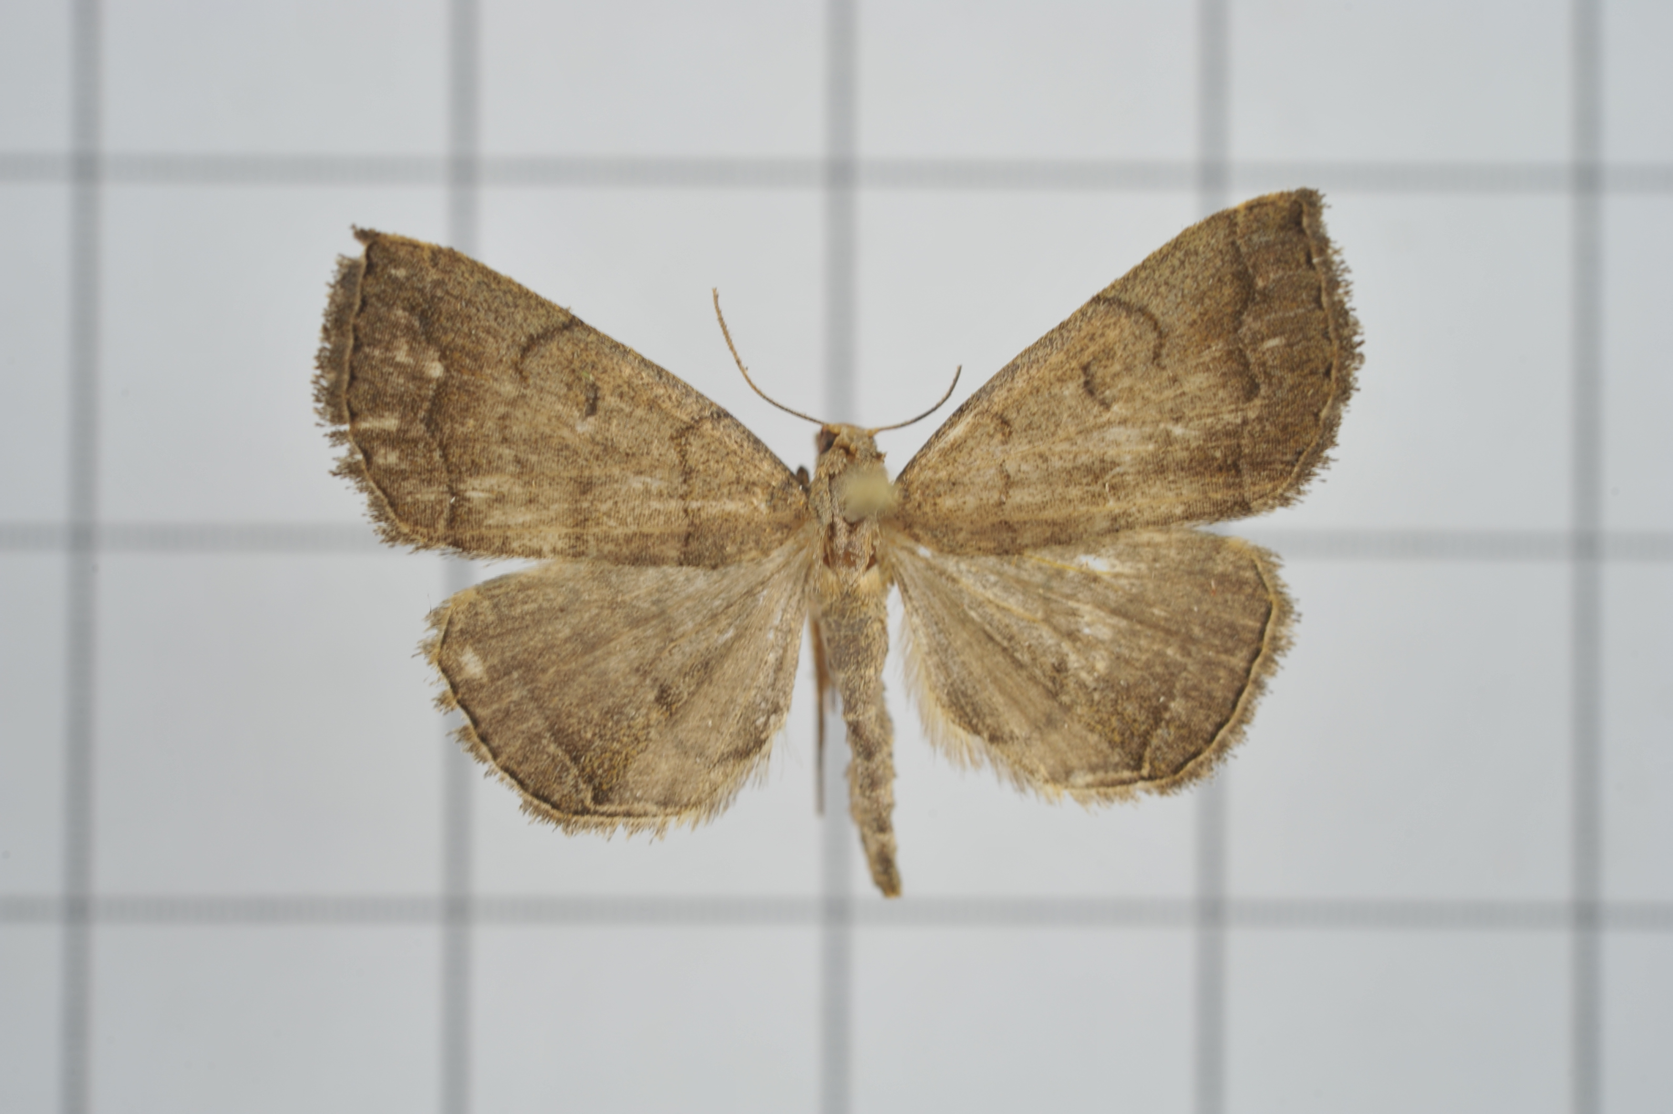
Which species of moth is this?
Herminia undulata
